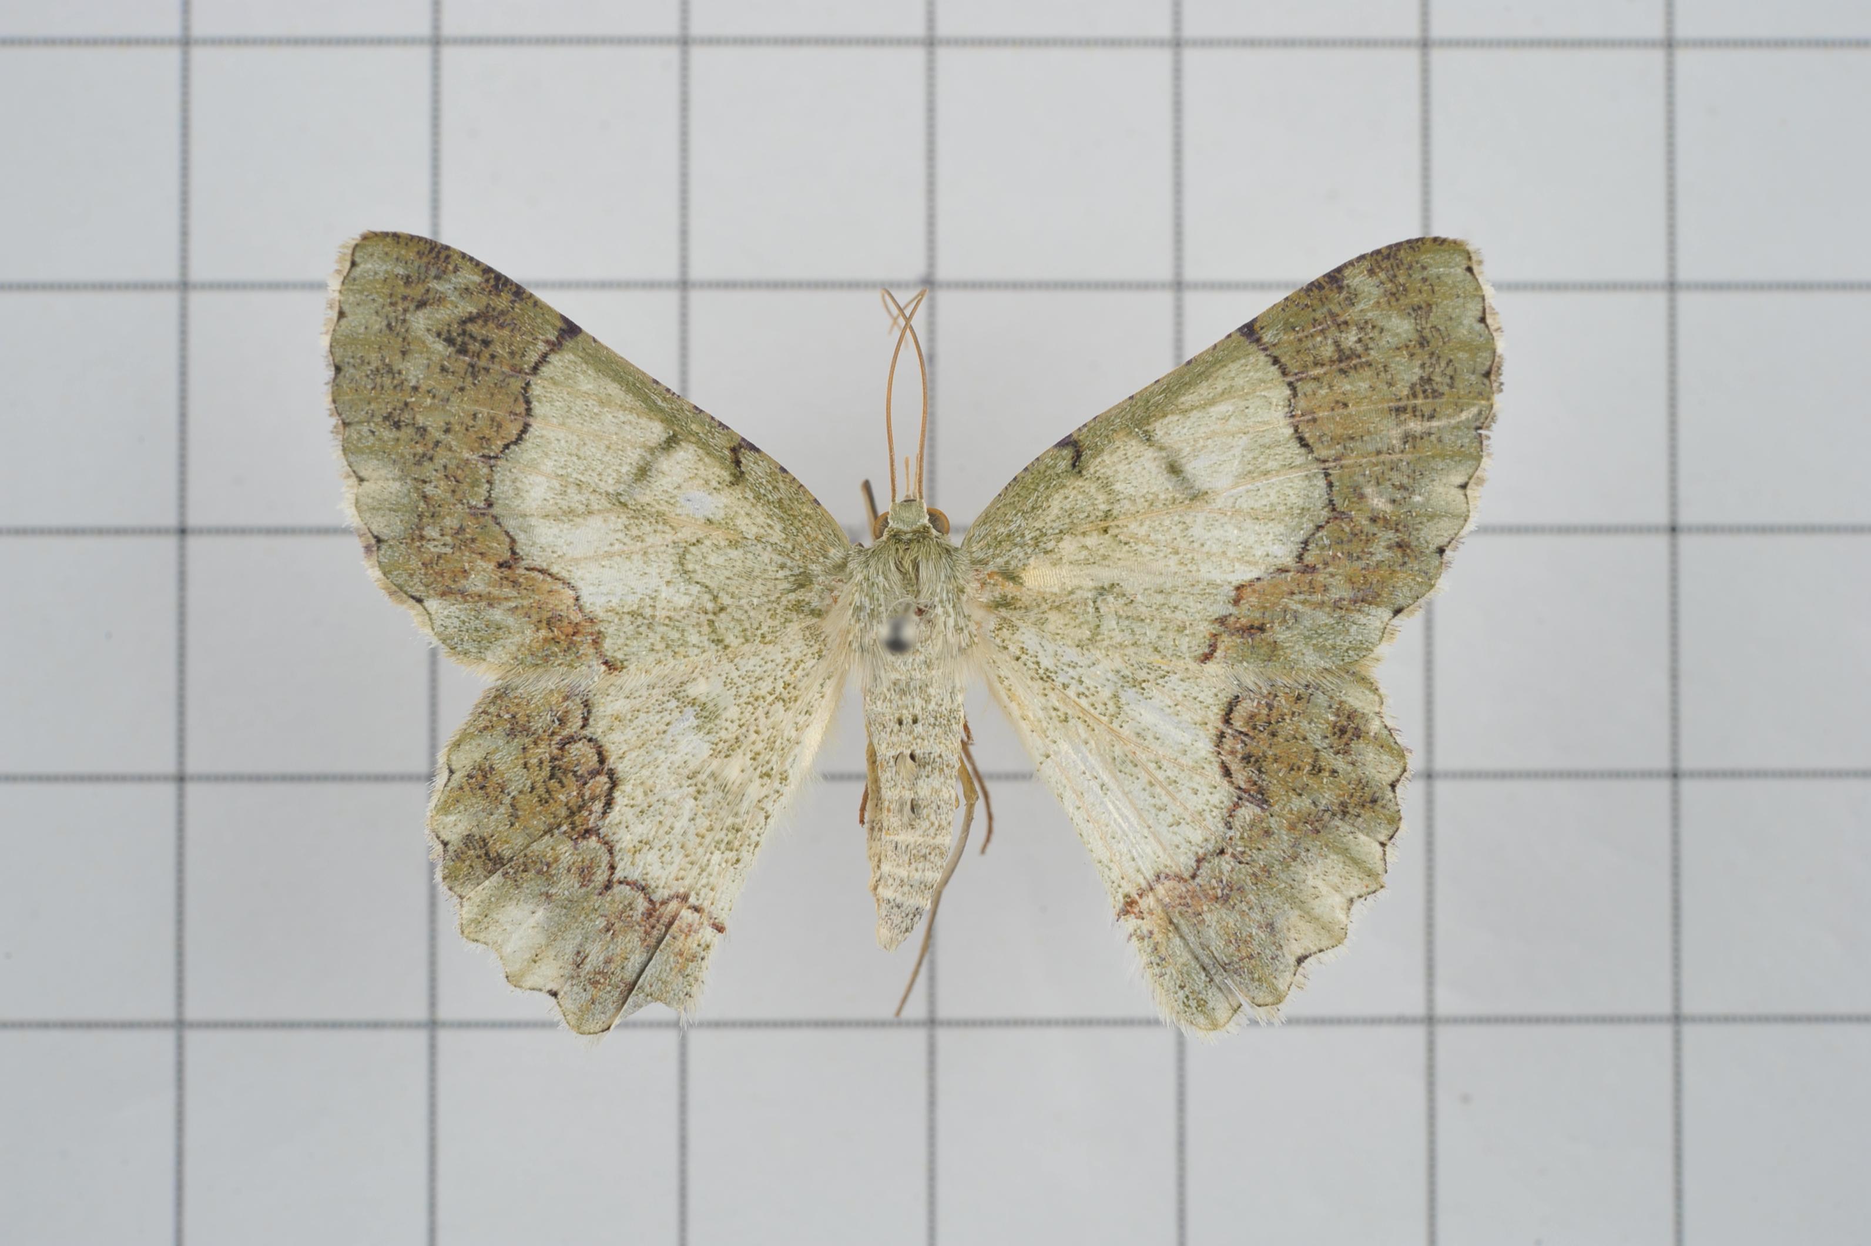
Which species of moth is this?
Pingasa ruginaria pacifica
